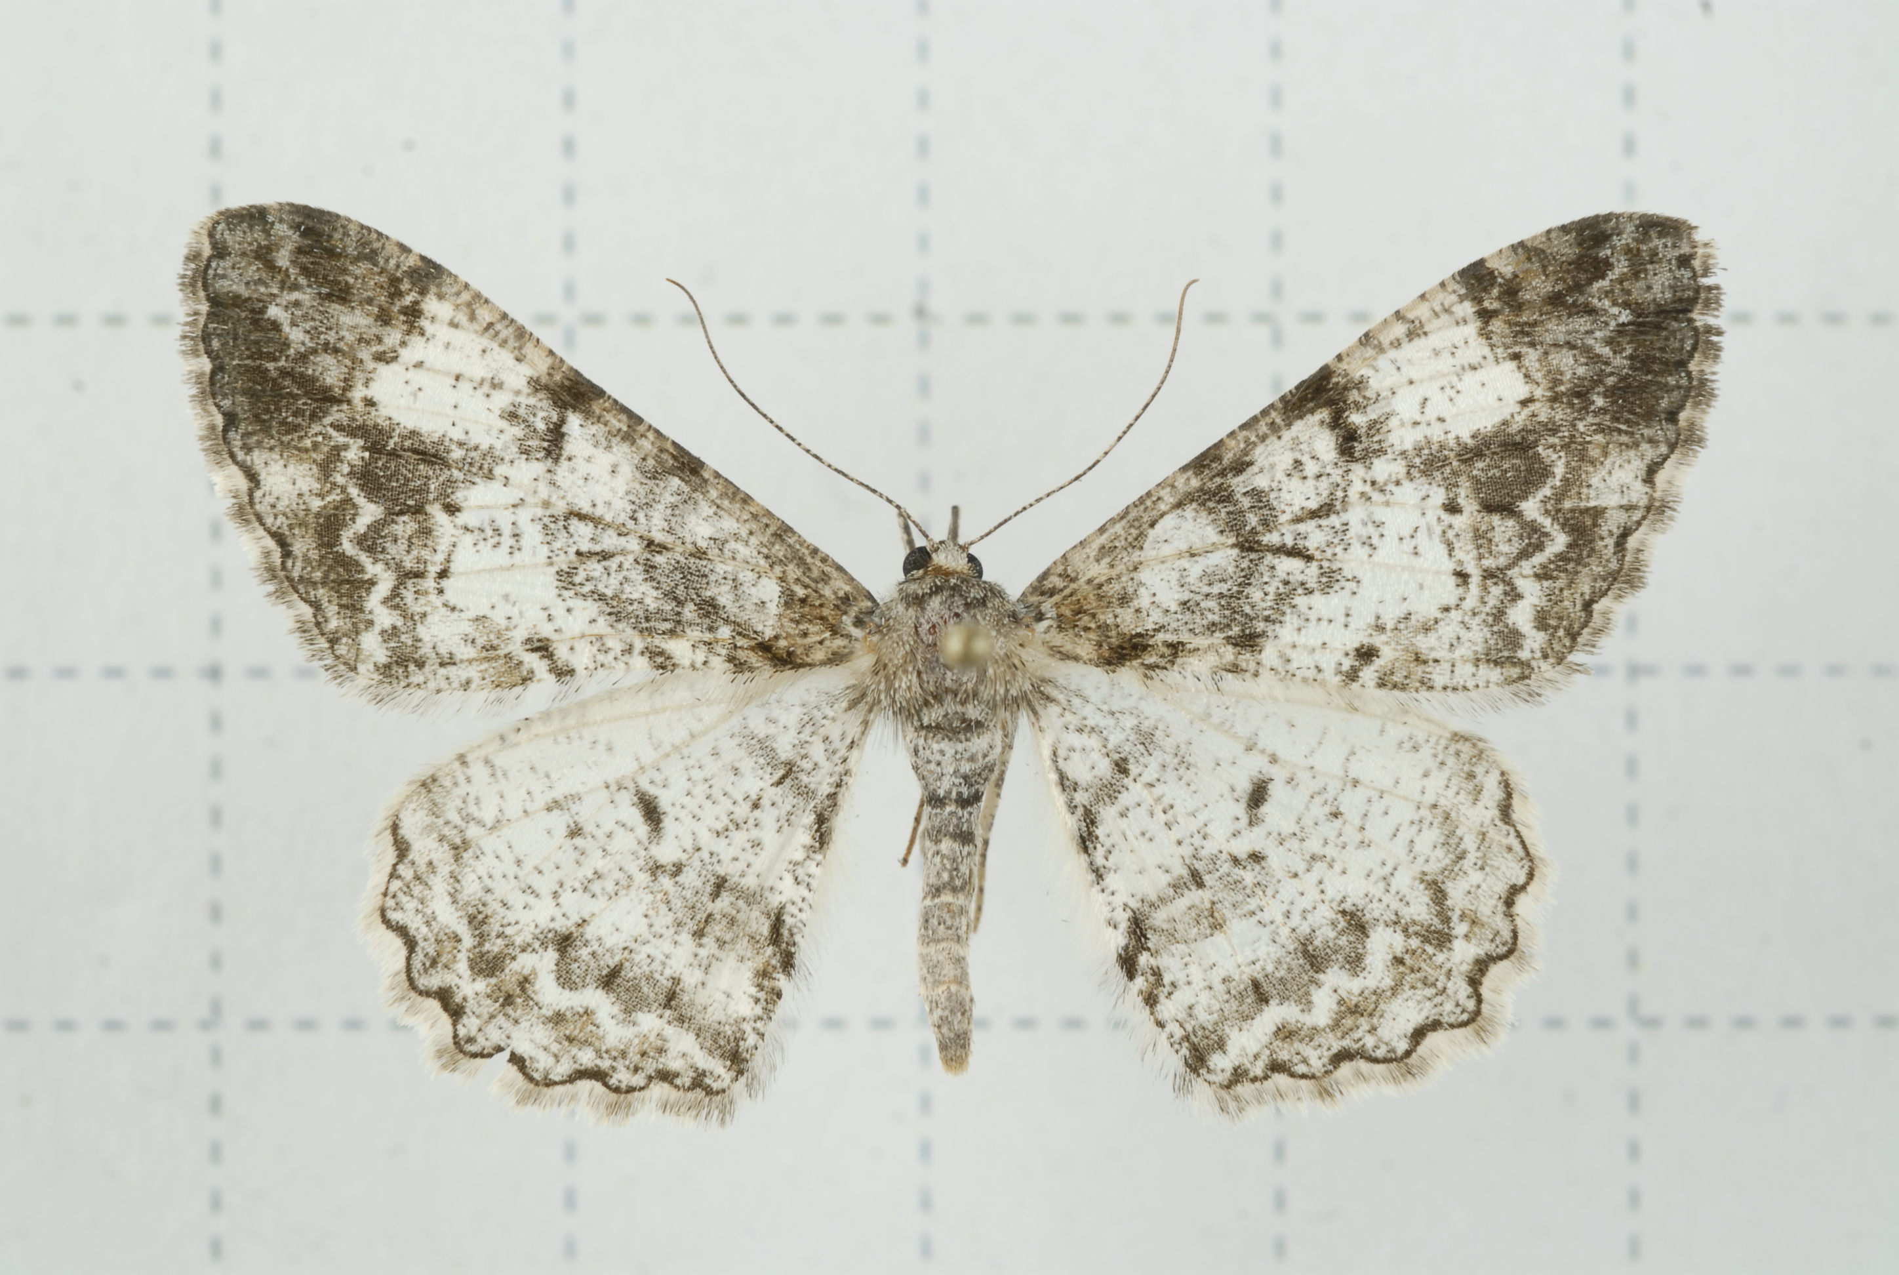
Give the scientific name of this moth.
Alcis admissaria undularia
